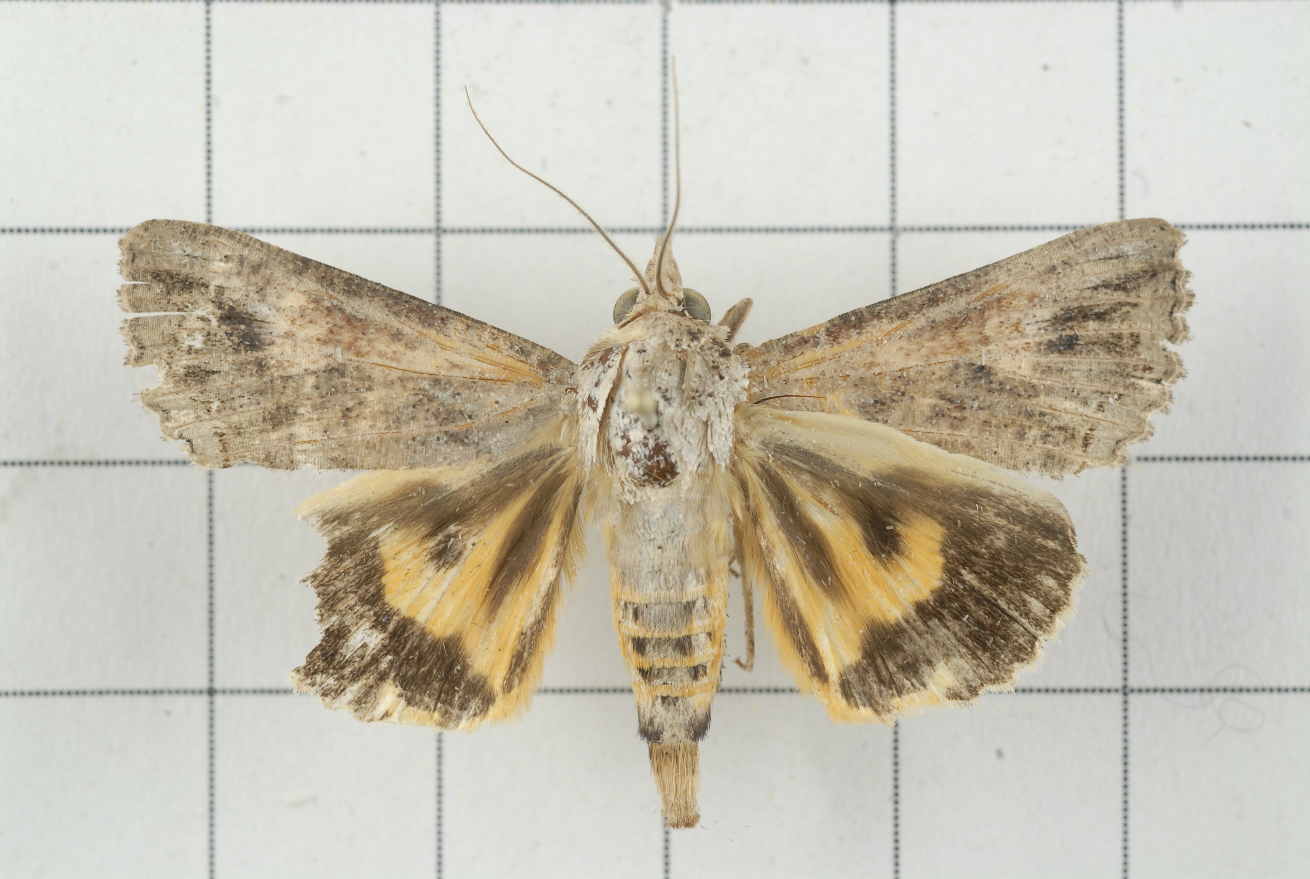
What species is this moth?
Hypocala deflorata deflorata
